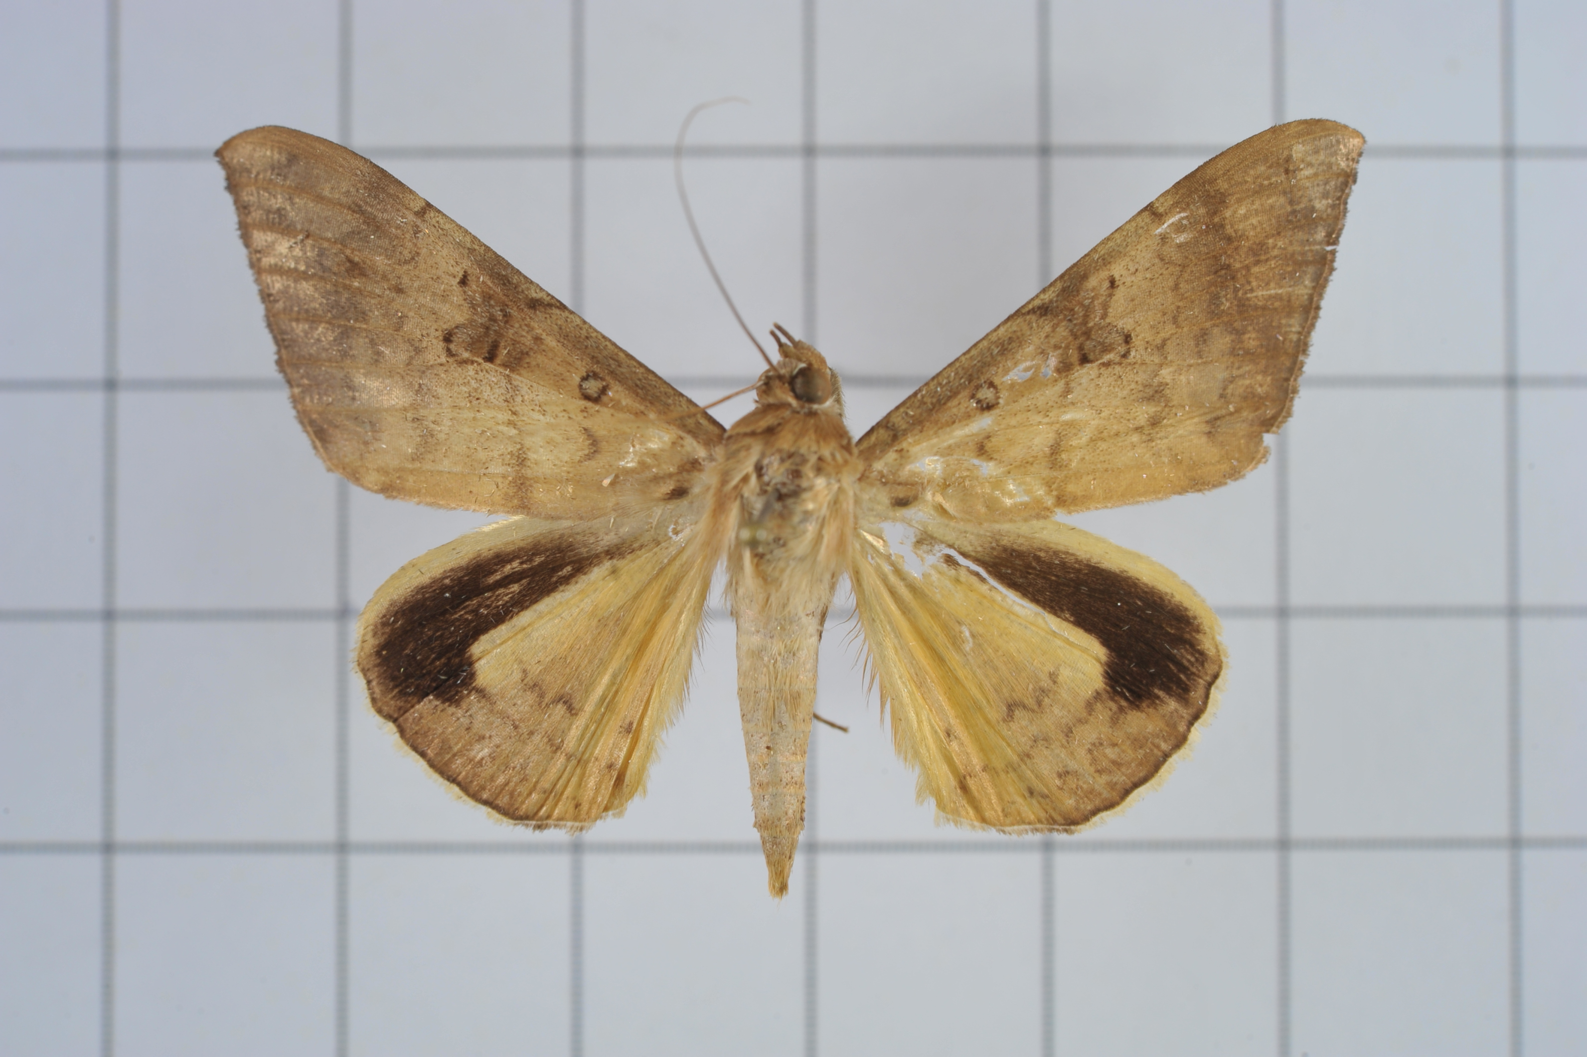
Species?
Oxyodes scrobiculata
